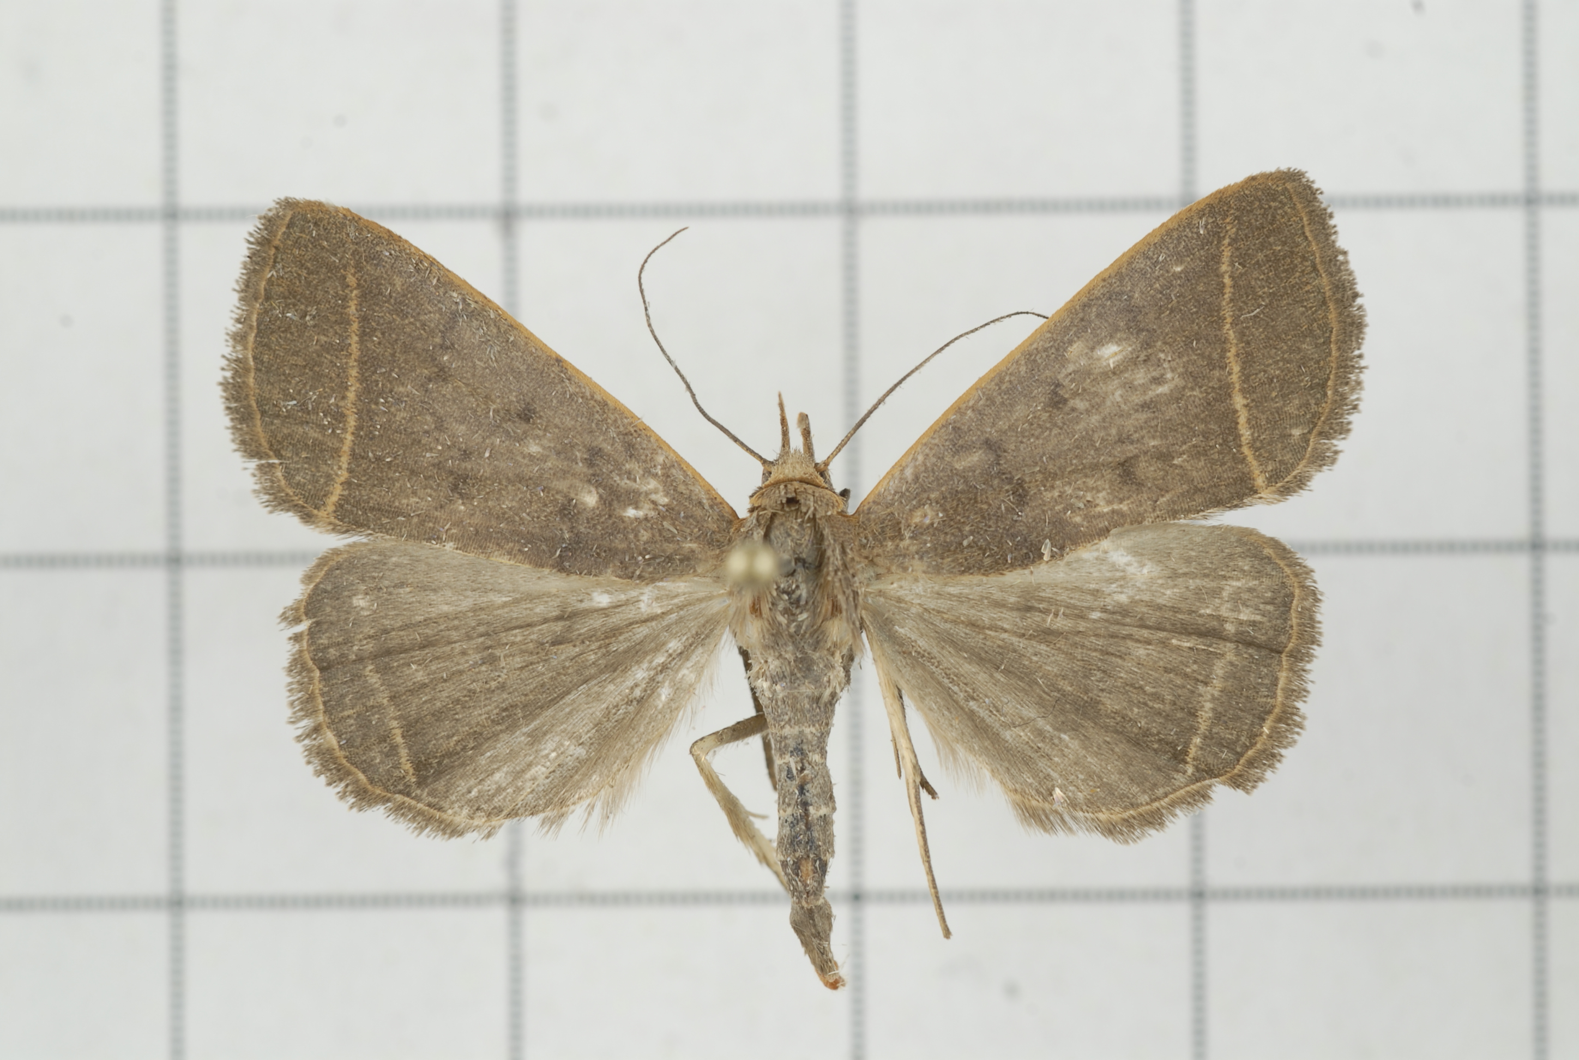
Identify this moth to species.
Simplicia cornicalis
